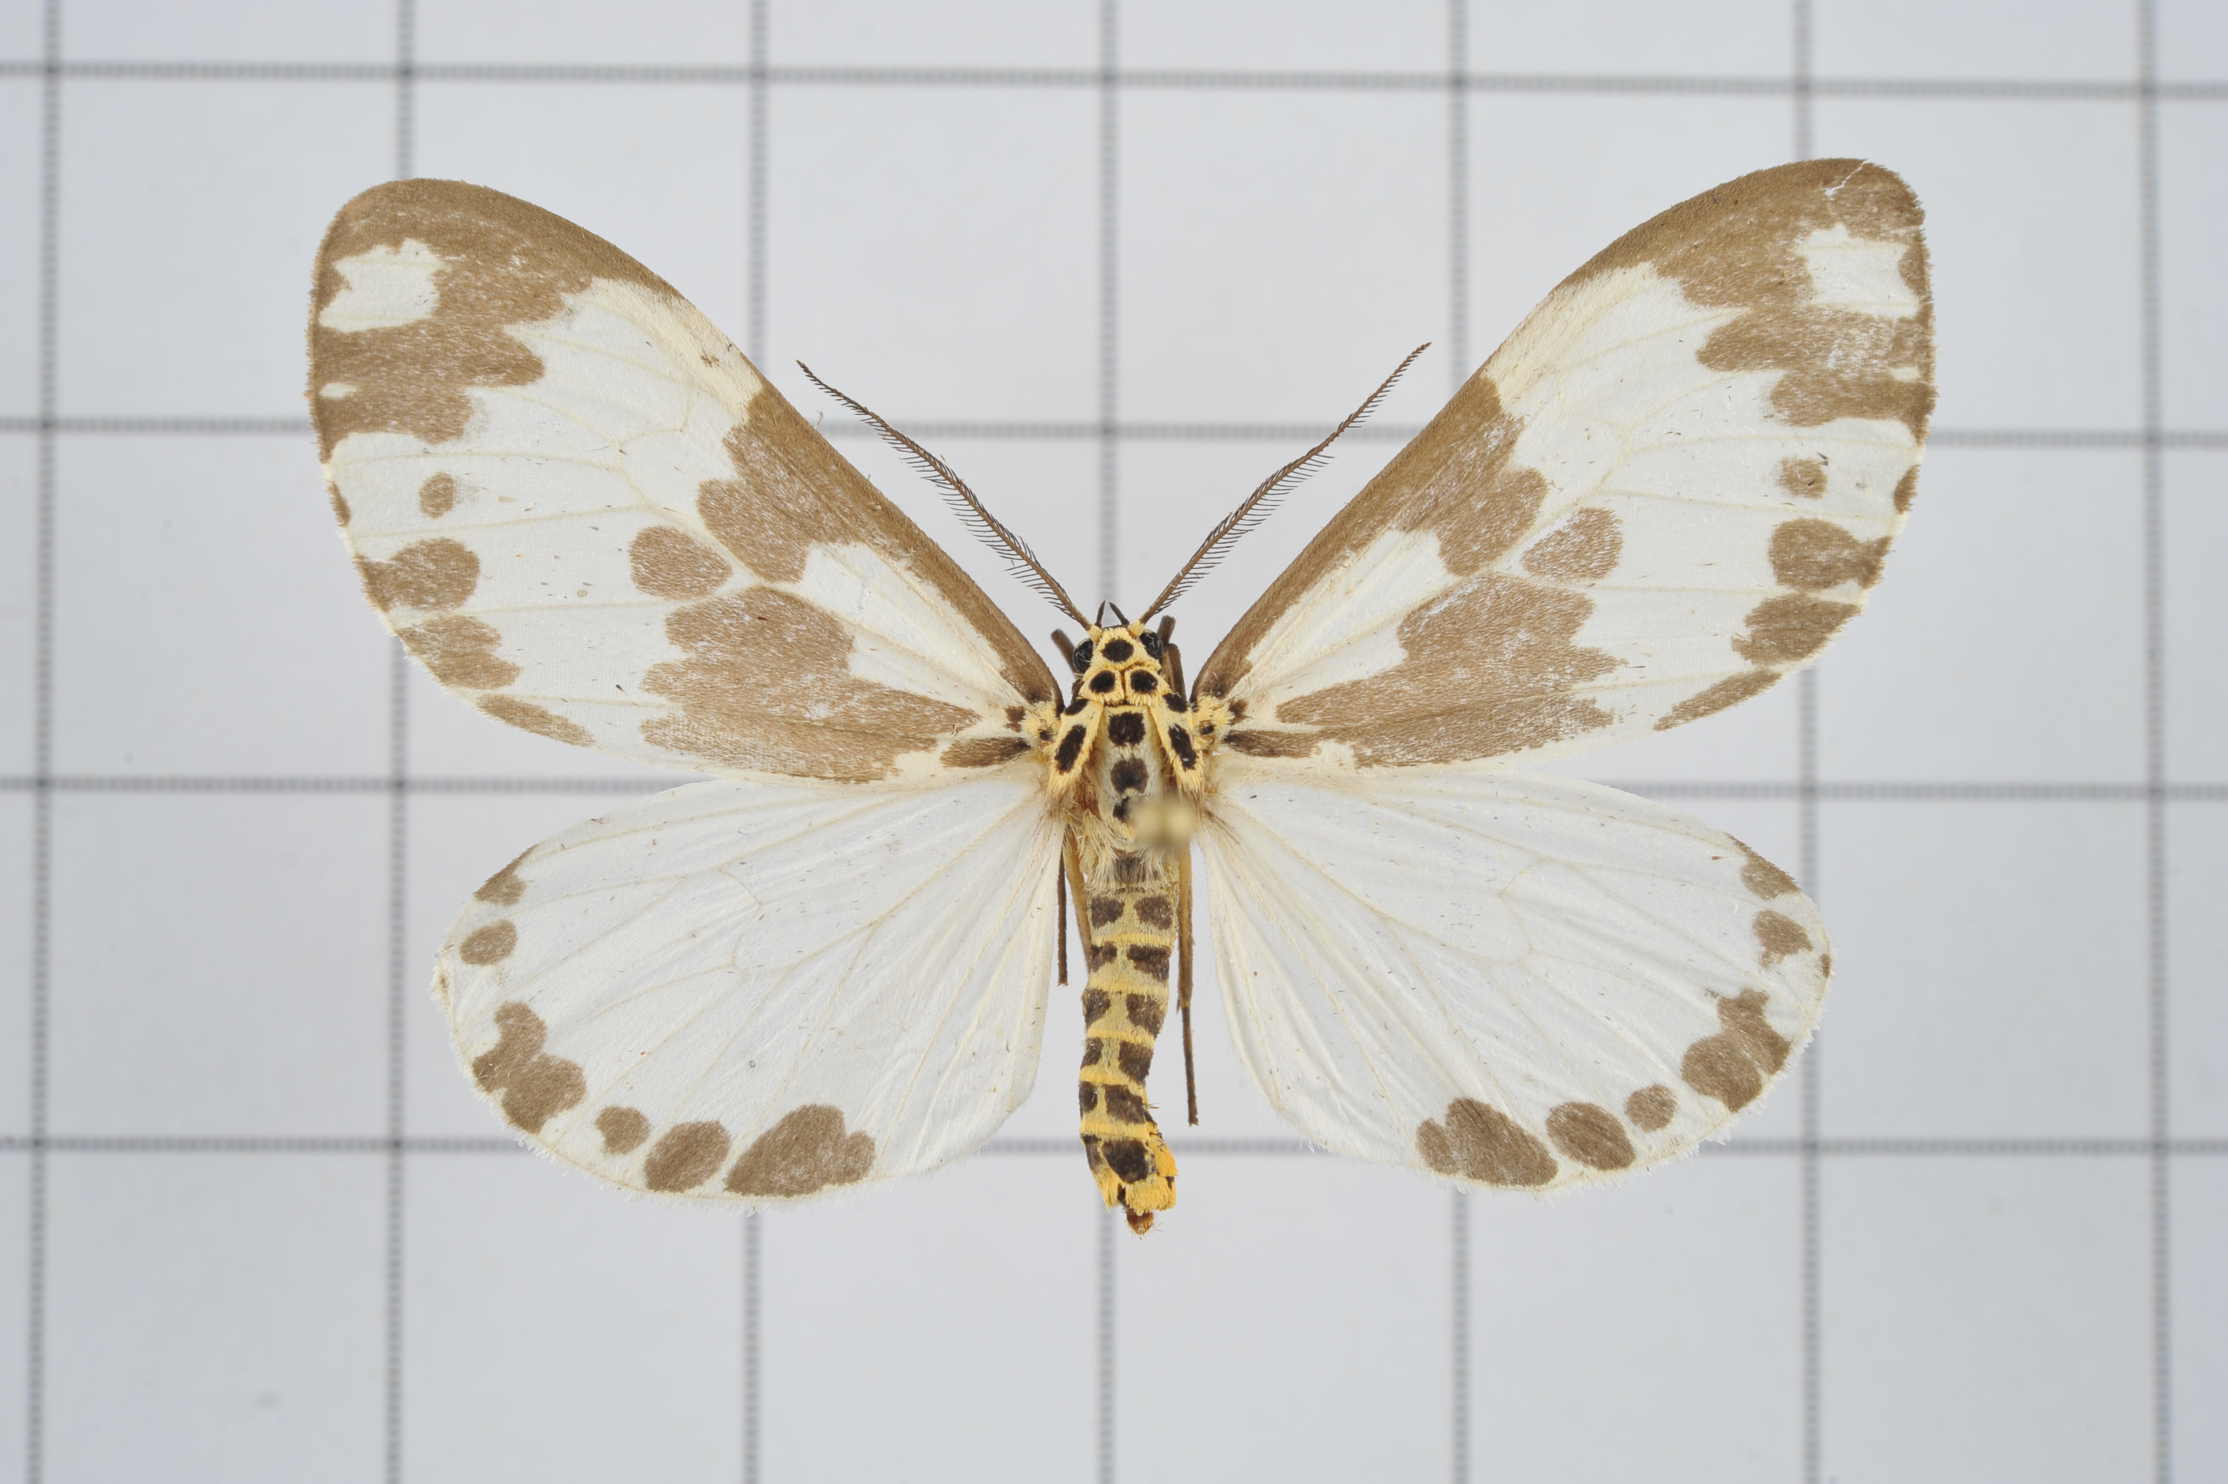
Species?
Nyctemera carissima formosana
